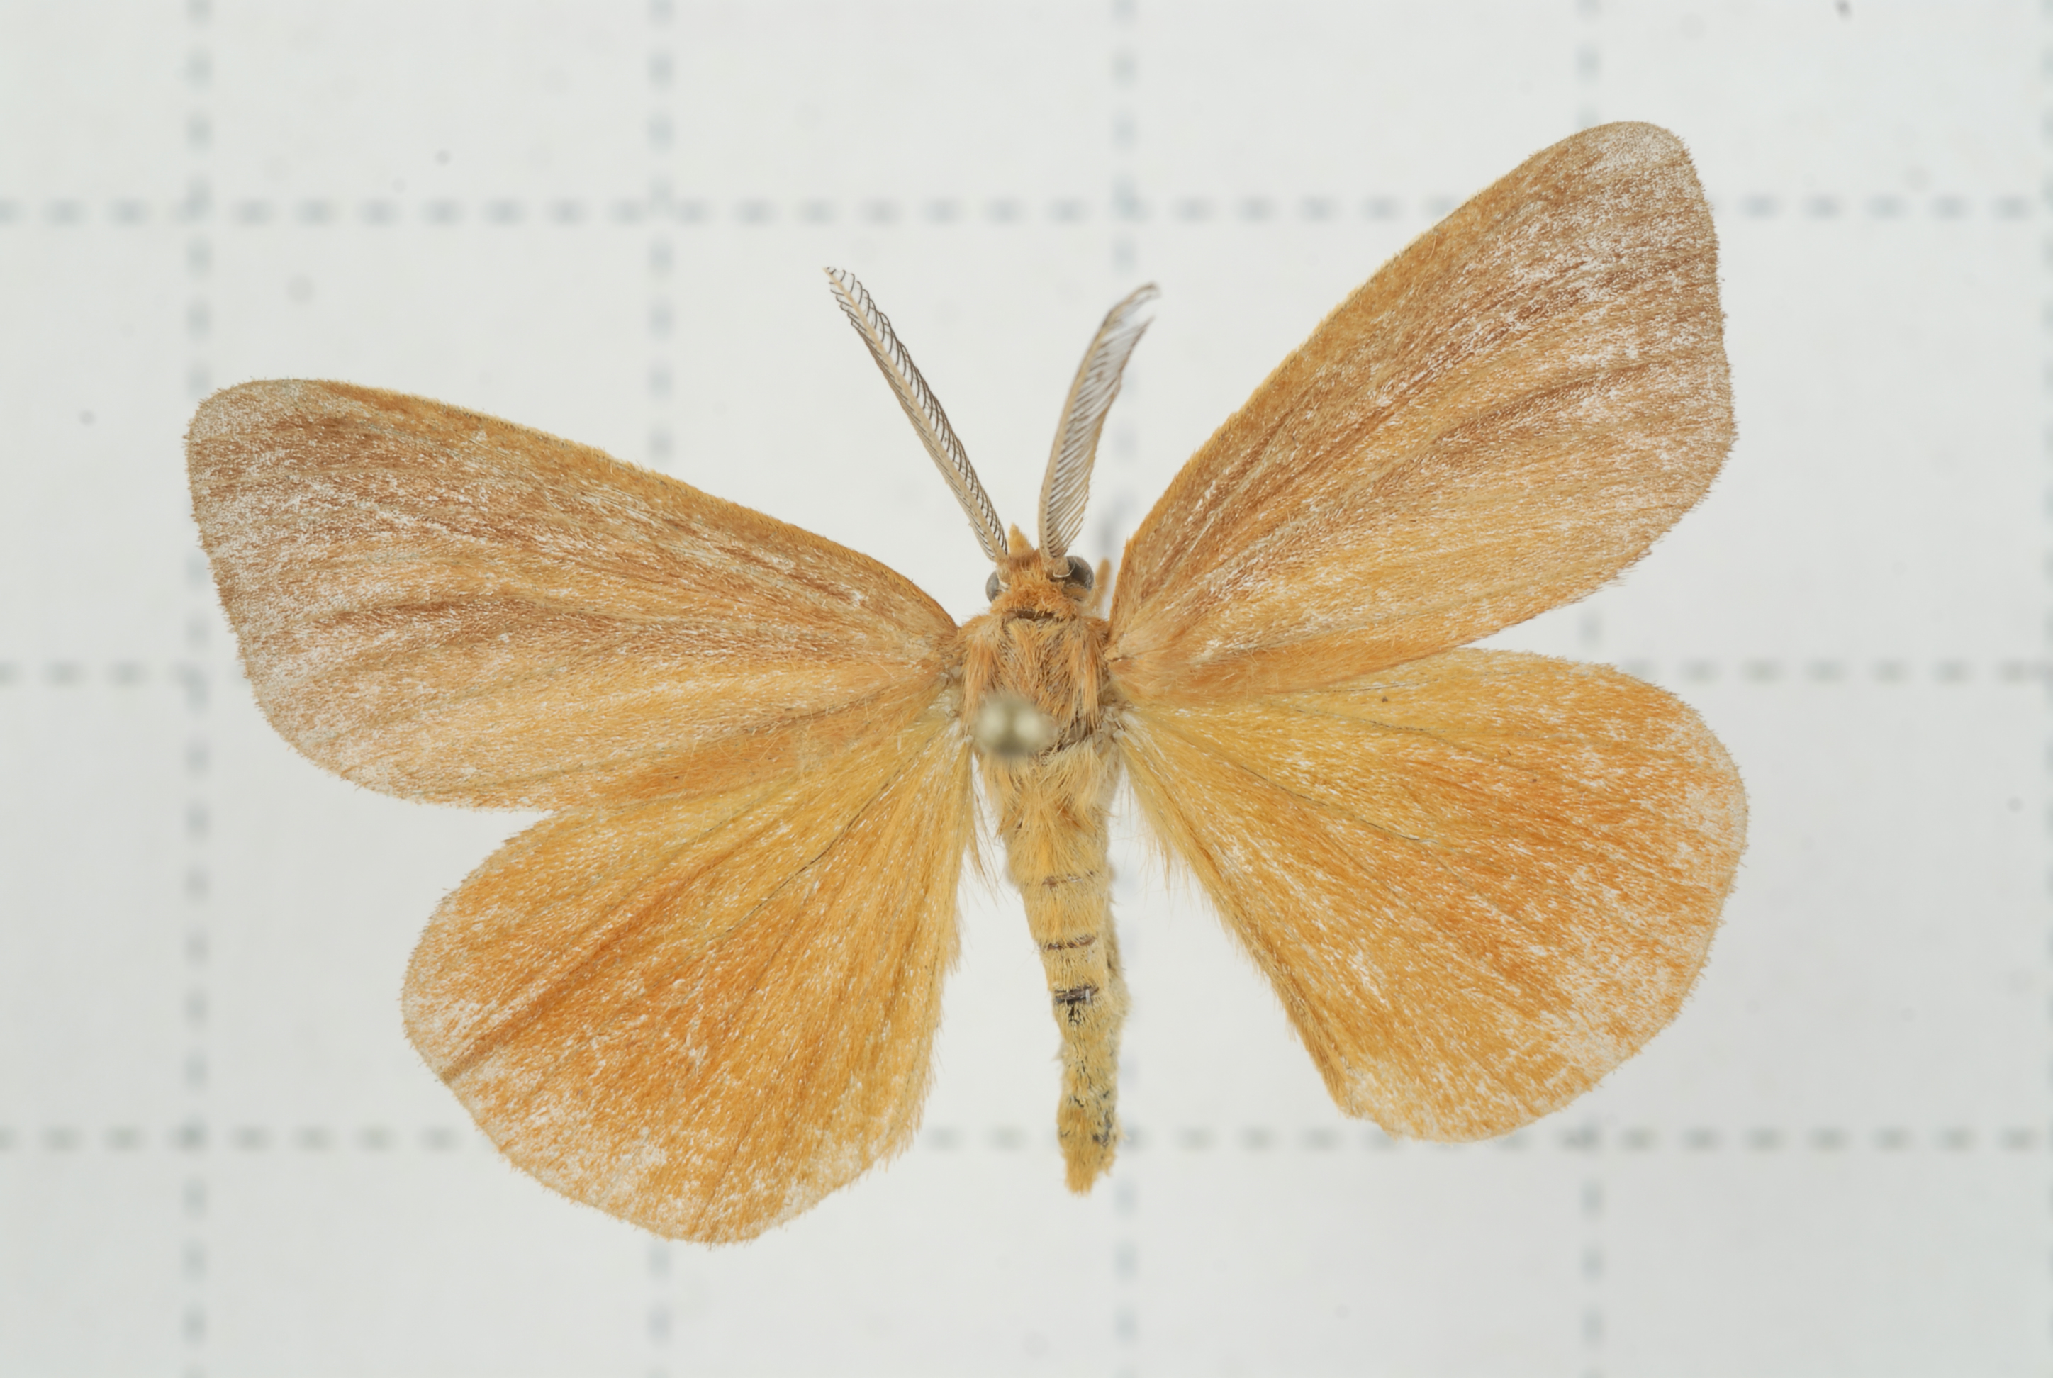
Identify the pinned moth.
Pantana substrigosa
